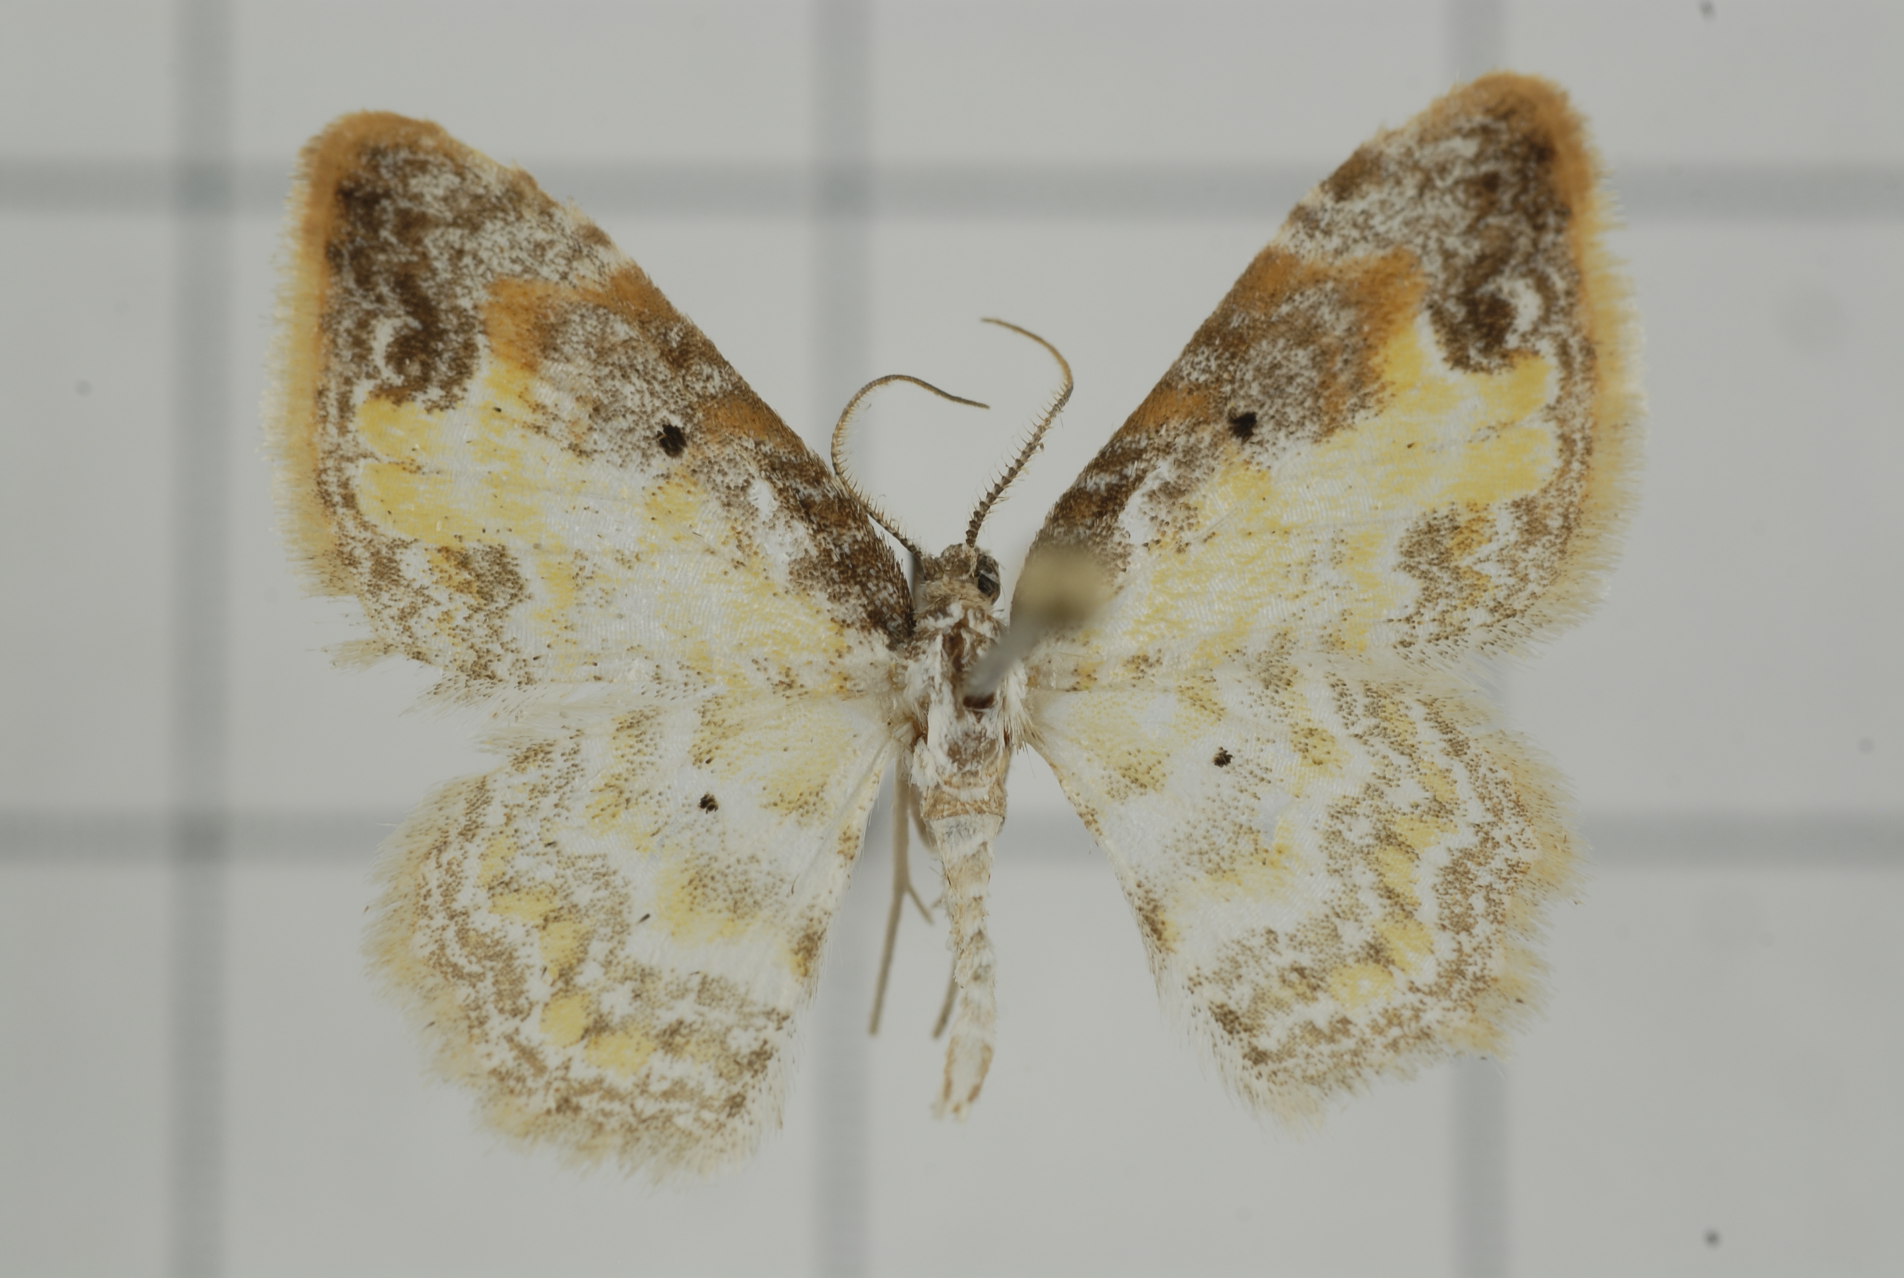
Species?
Acolutha pictaria imbecilla
